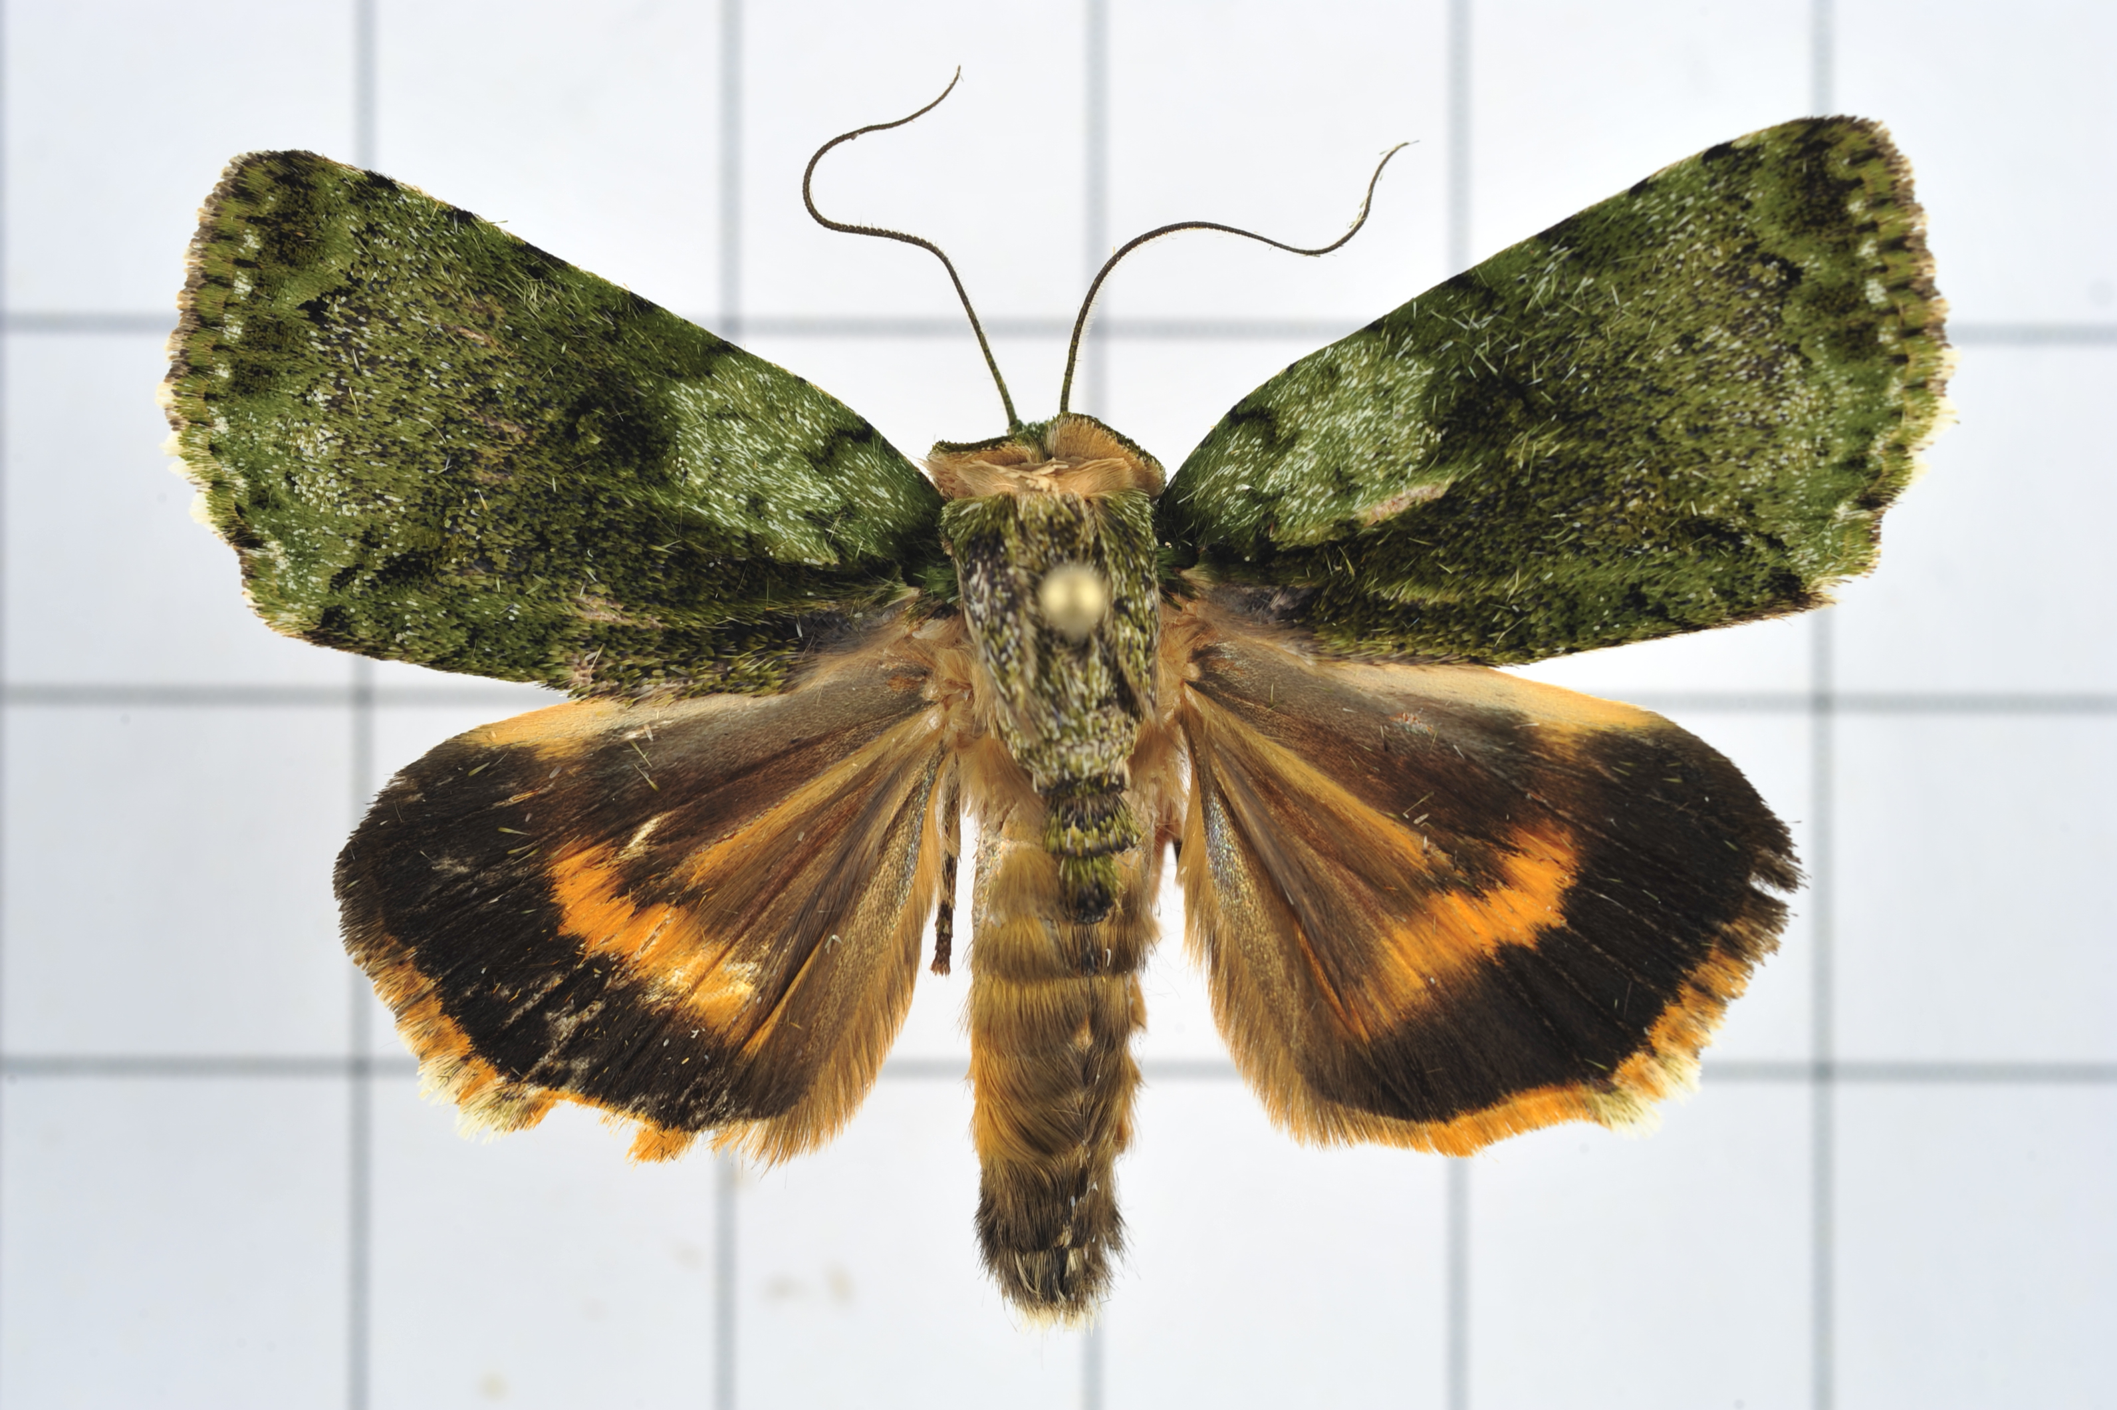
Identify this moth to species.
Blenina chlorophila
